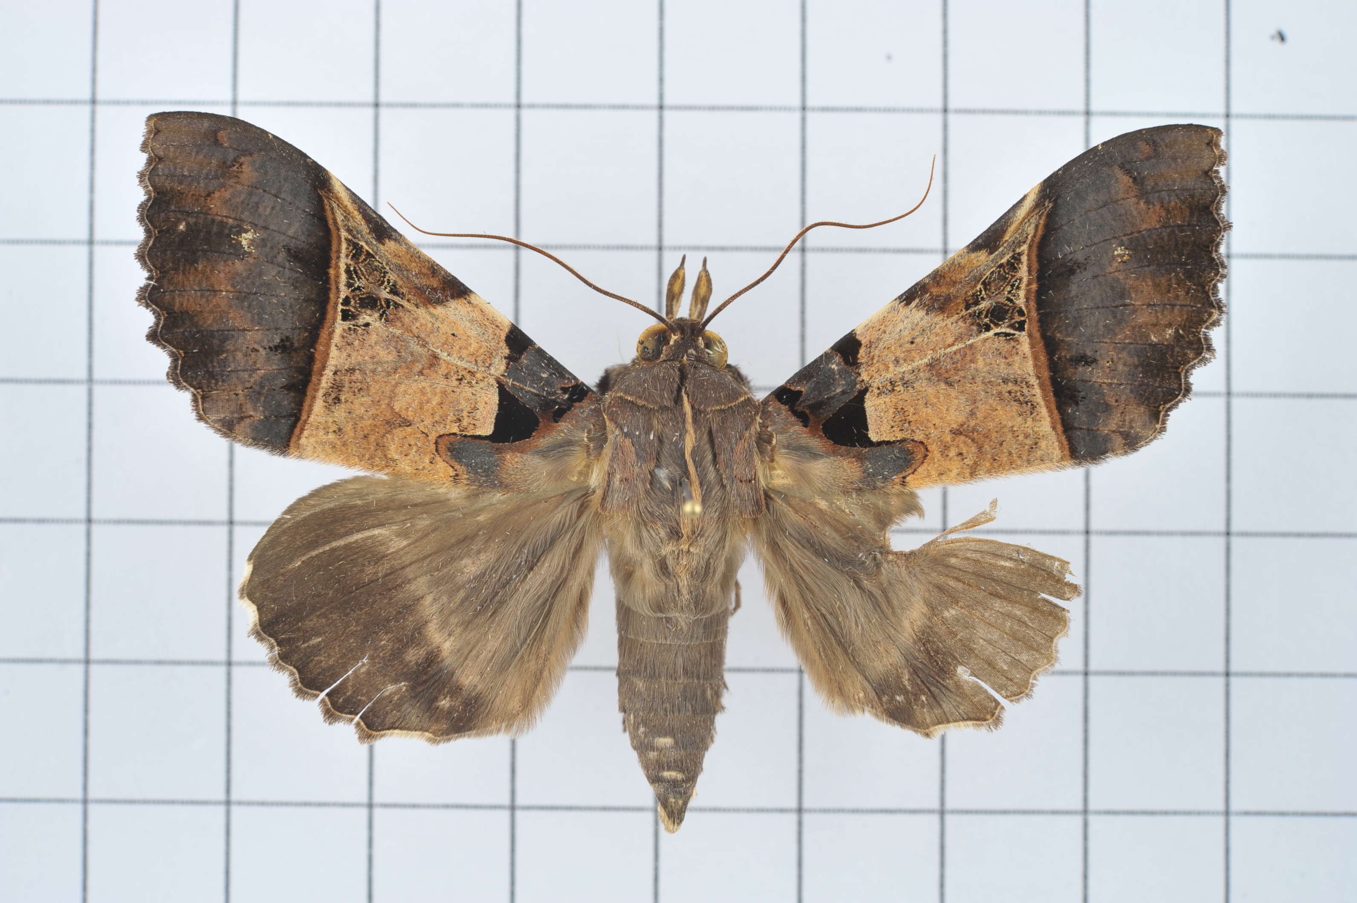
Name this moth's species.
Serrodes campana
